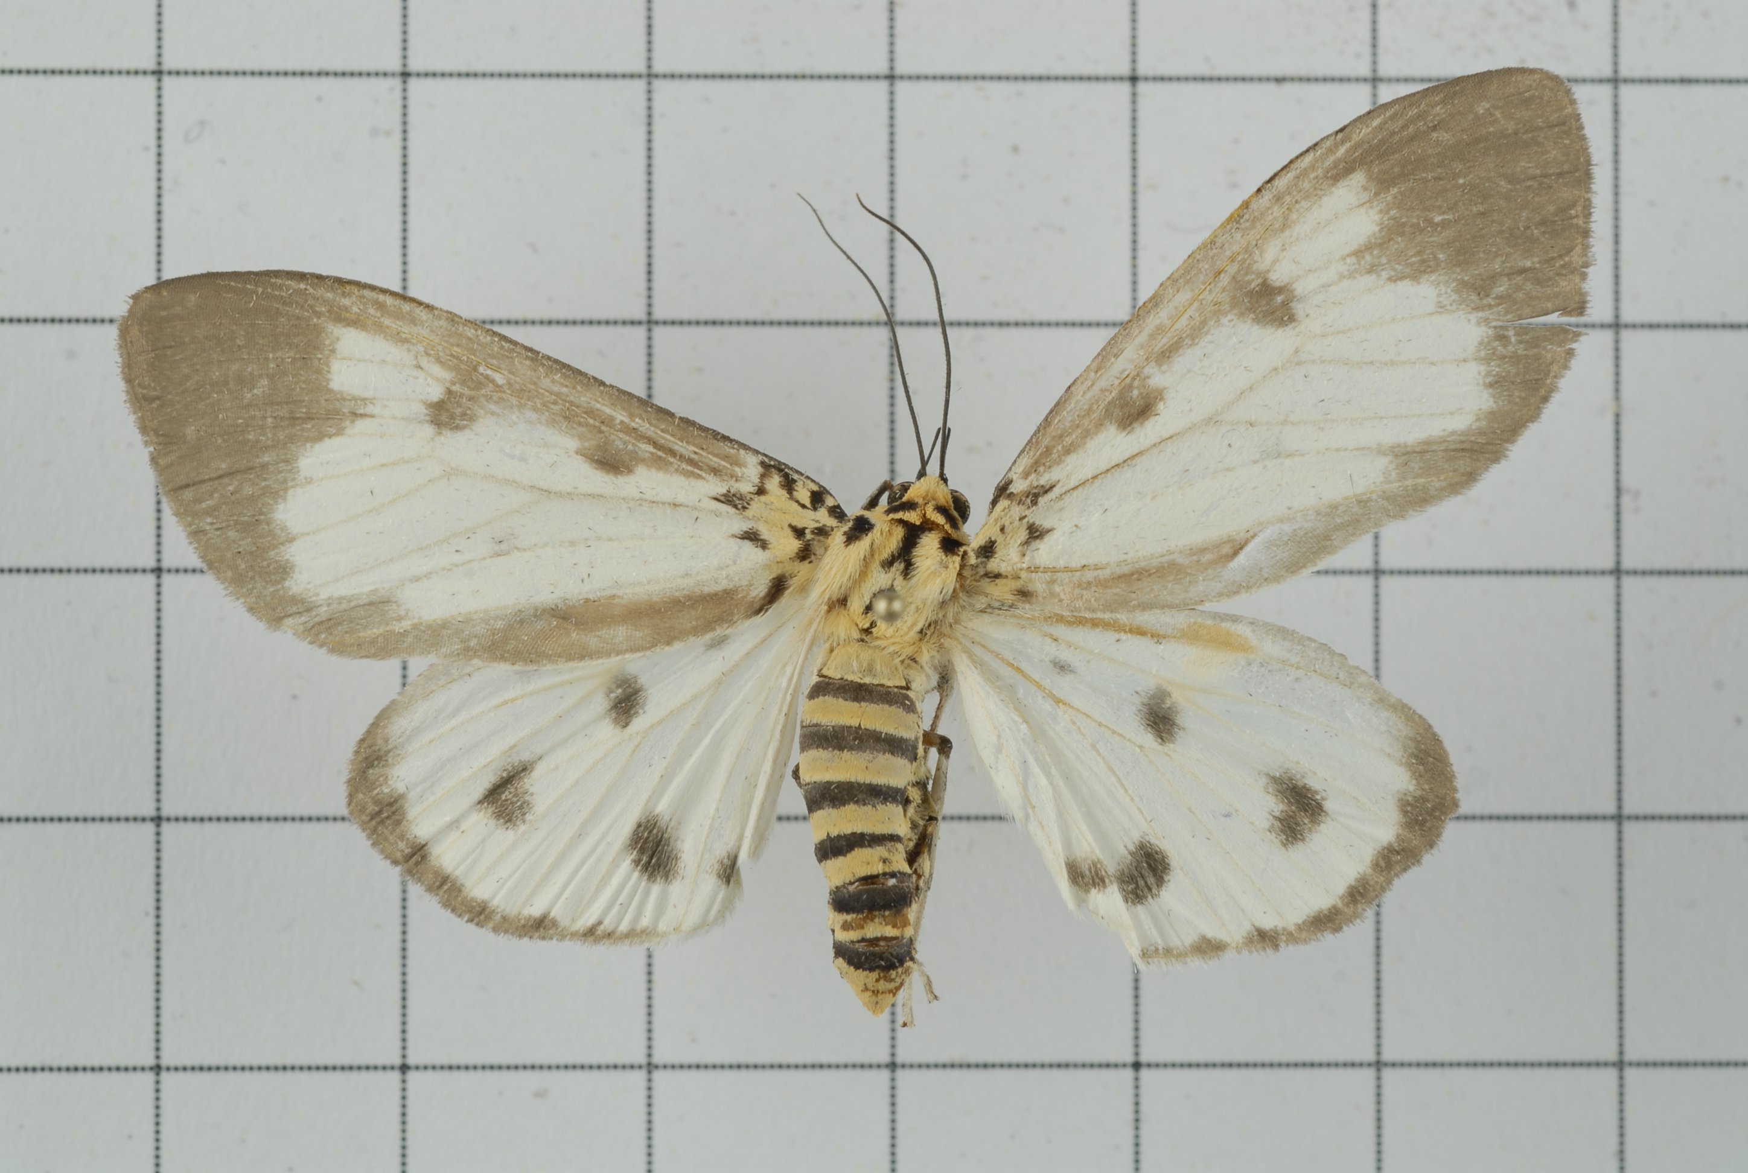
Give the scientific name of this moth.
Asota plana lacteata
